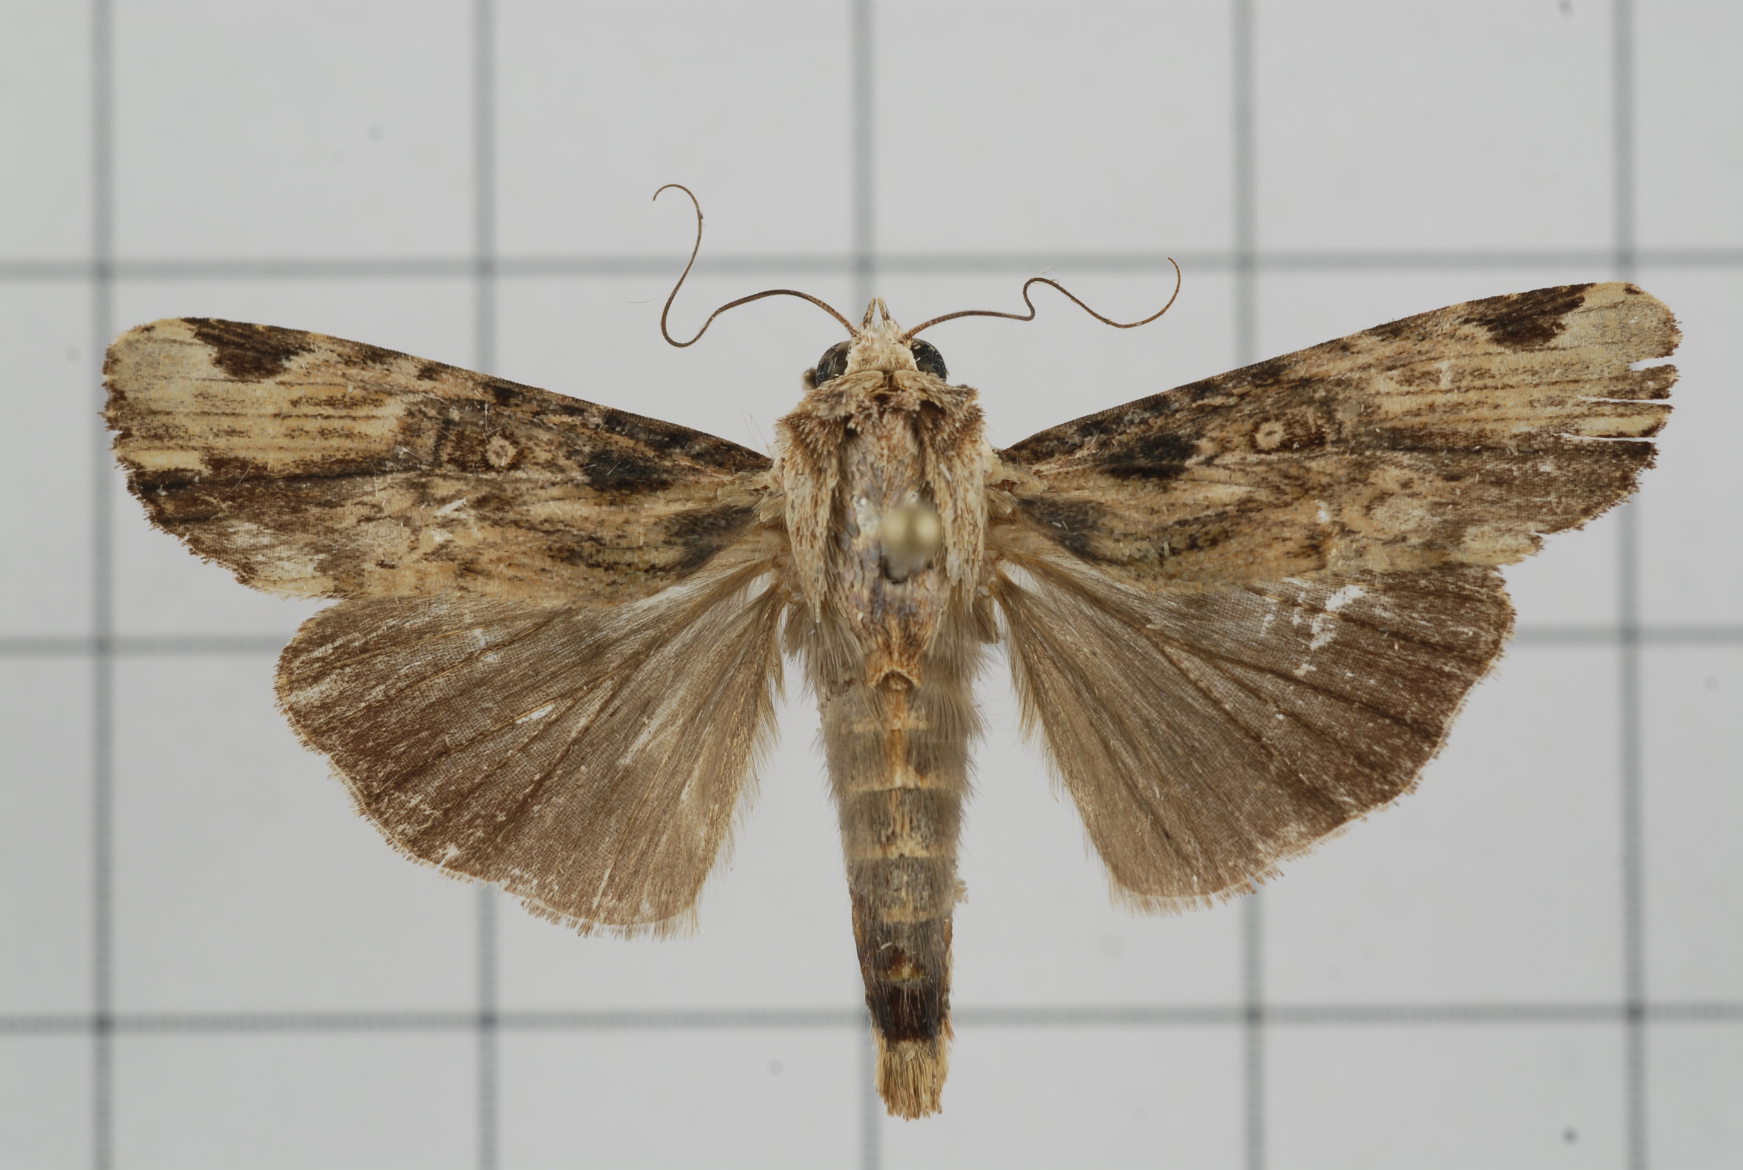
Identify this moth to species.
Magusa tenebrosa
